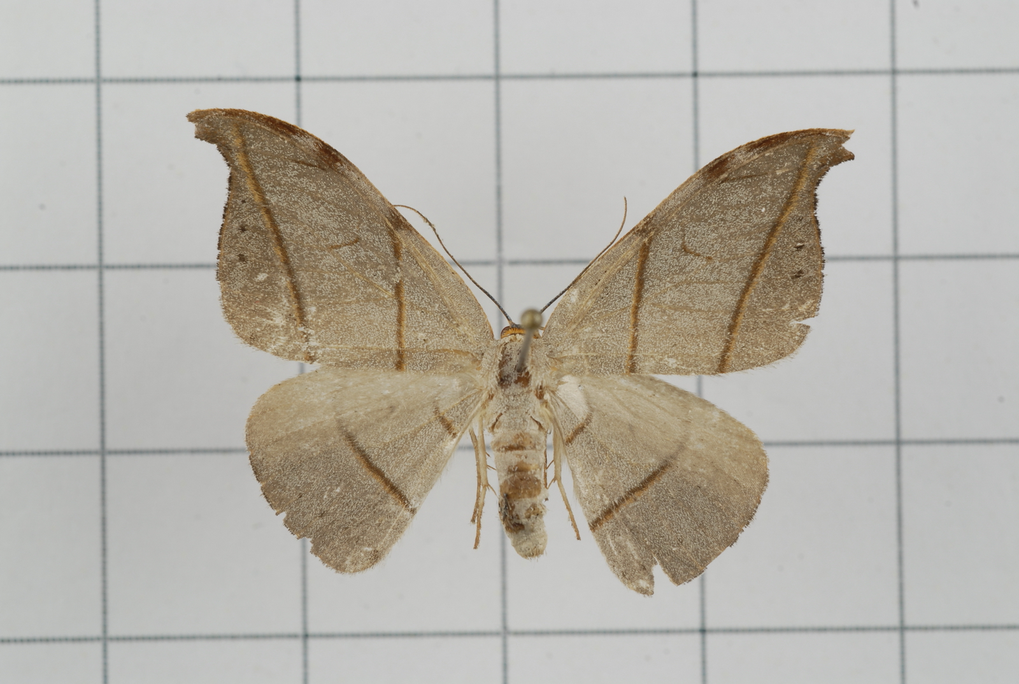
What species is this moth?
Nordstromia semililacina
